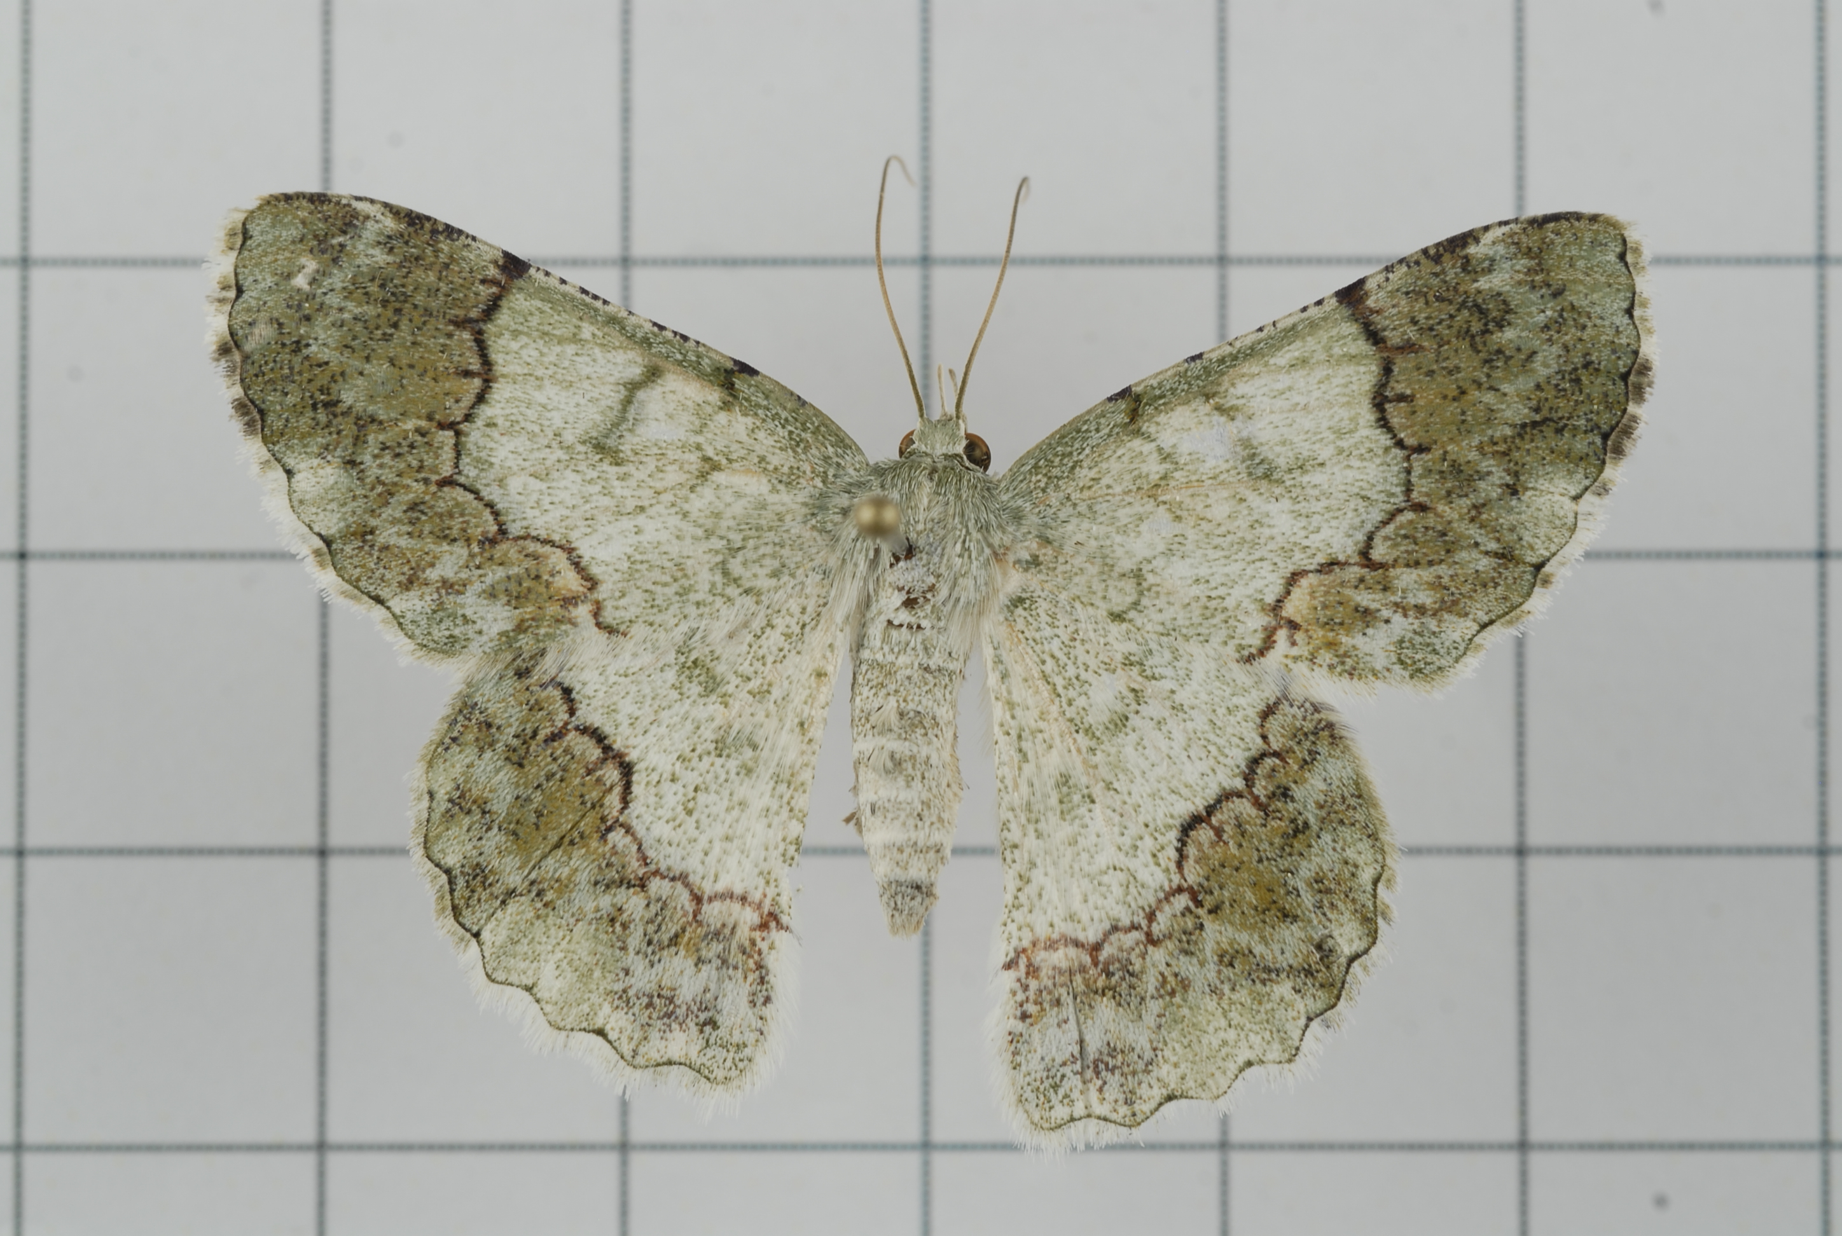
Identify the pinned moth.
Pingasa ruginaria pacifica
